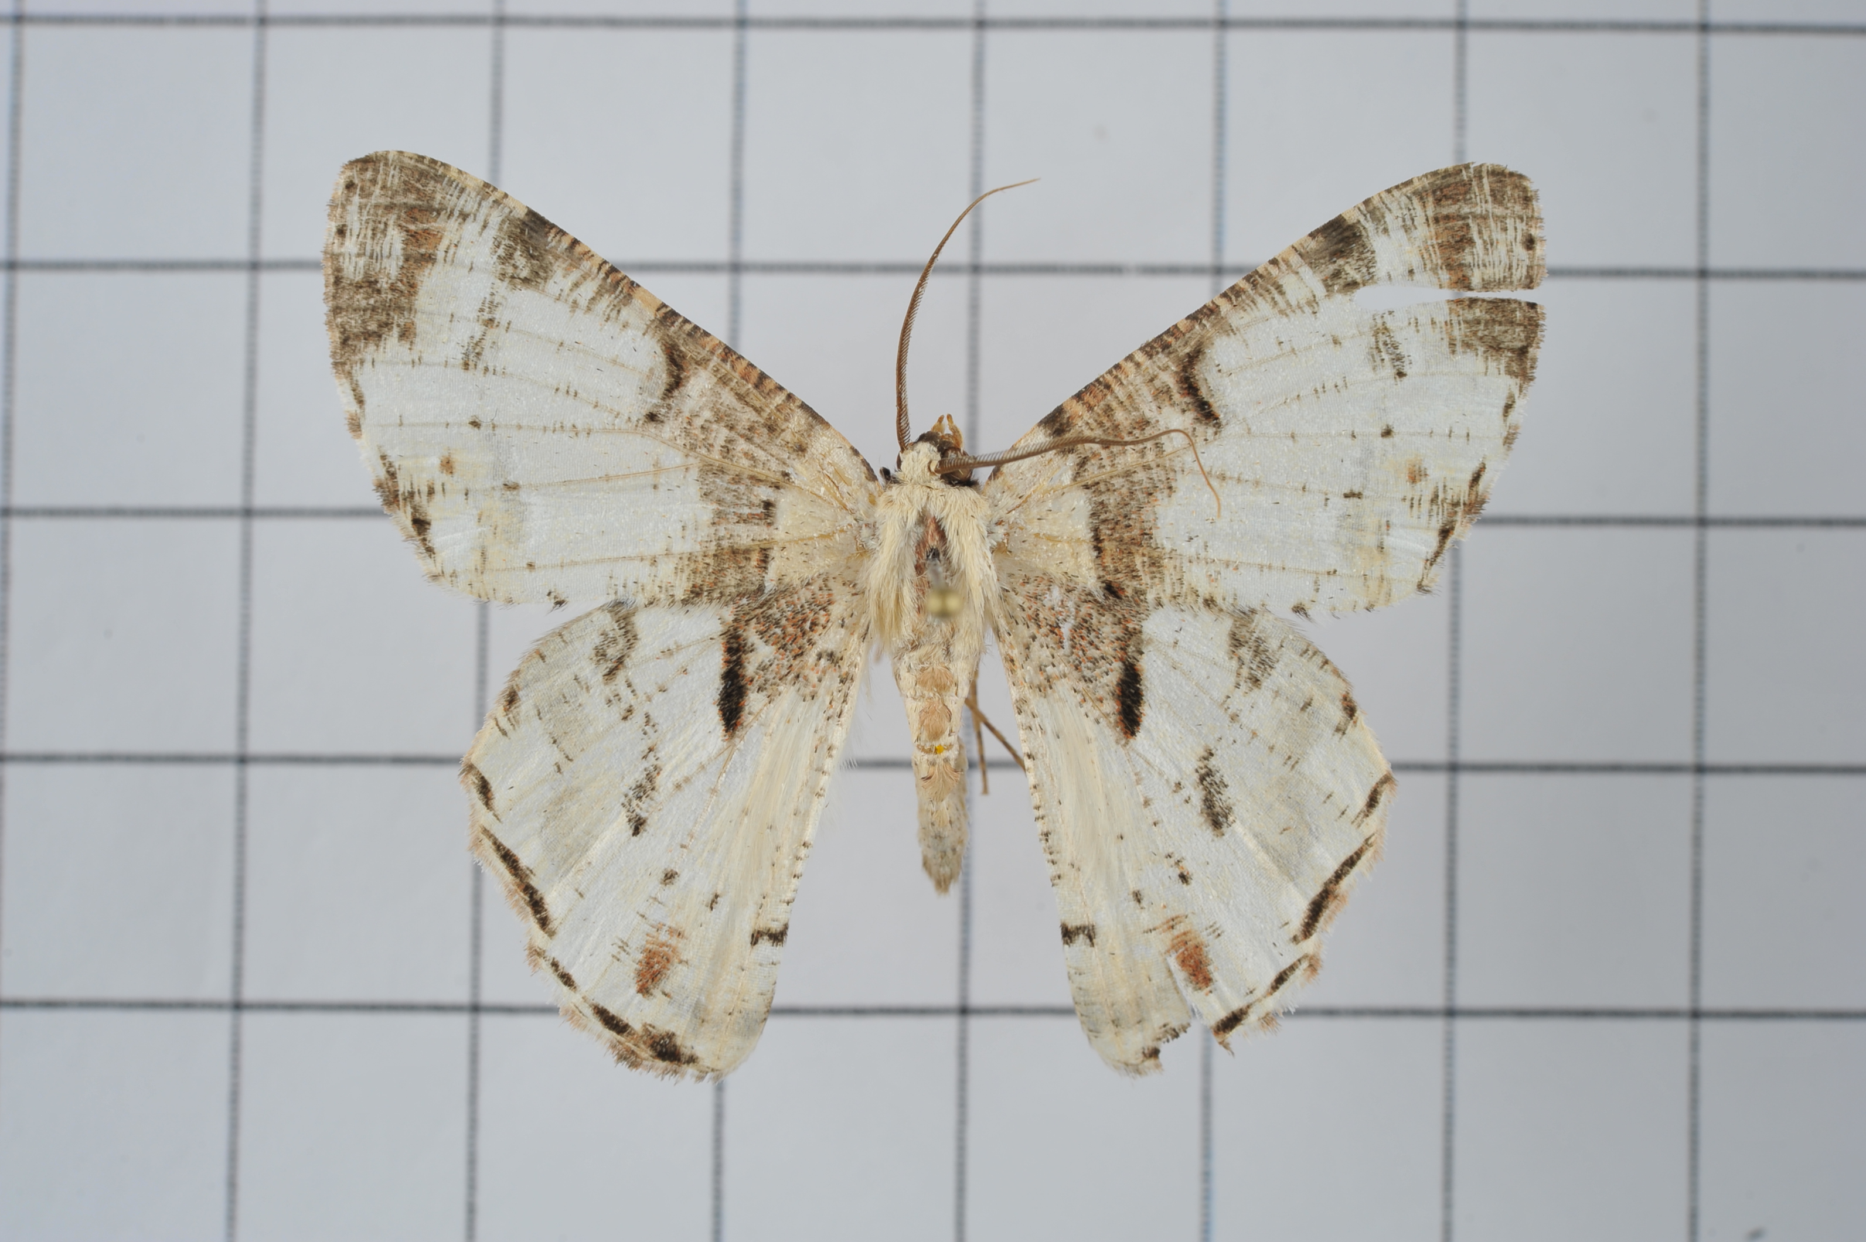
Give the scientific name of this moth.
Pachyodes subtrita subtrita
